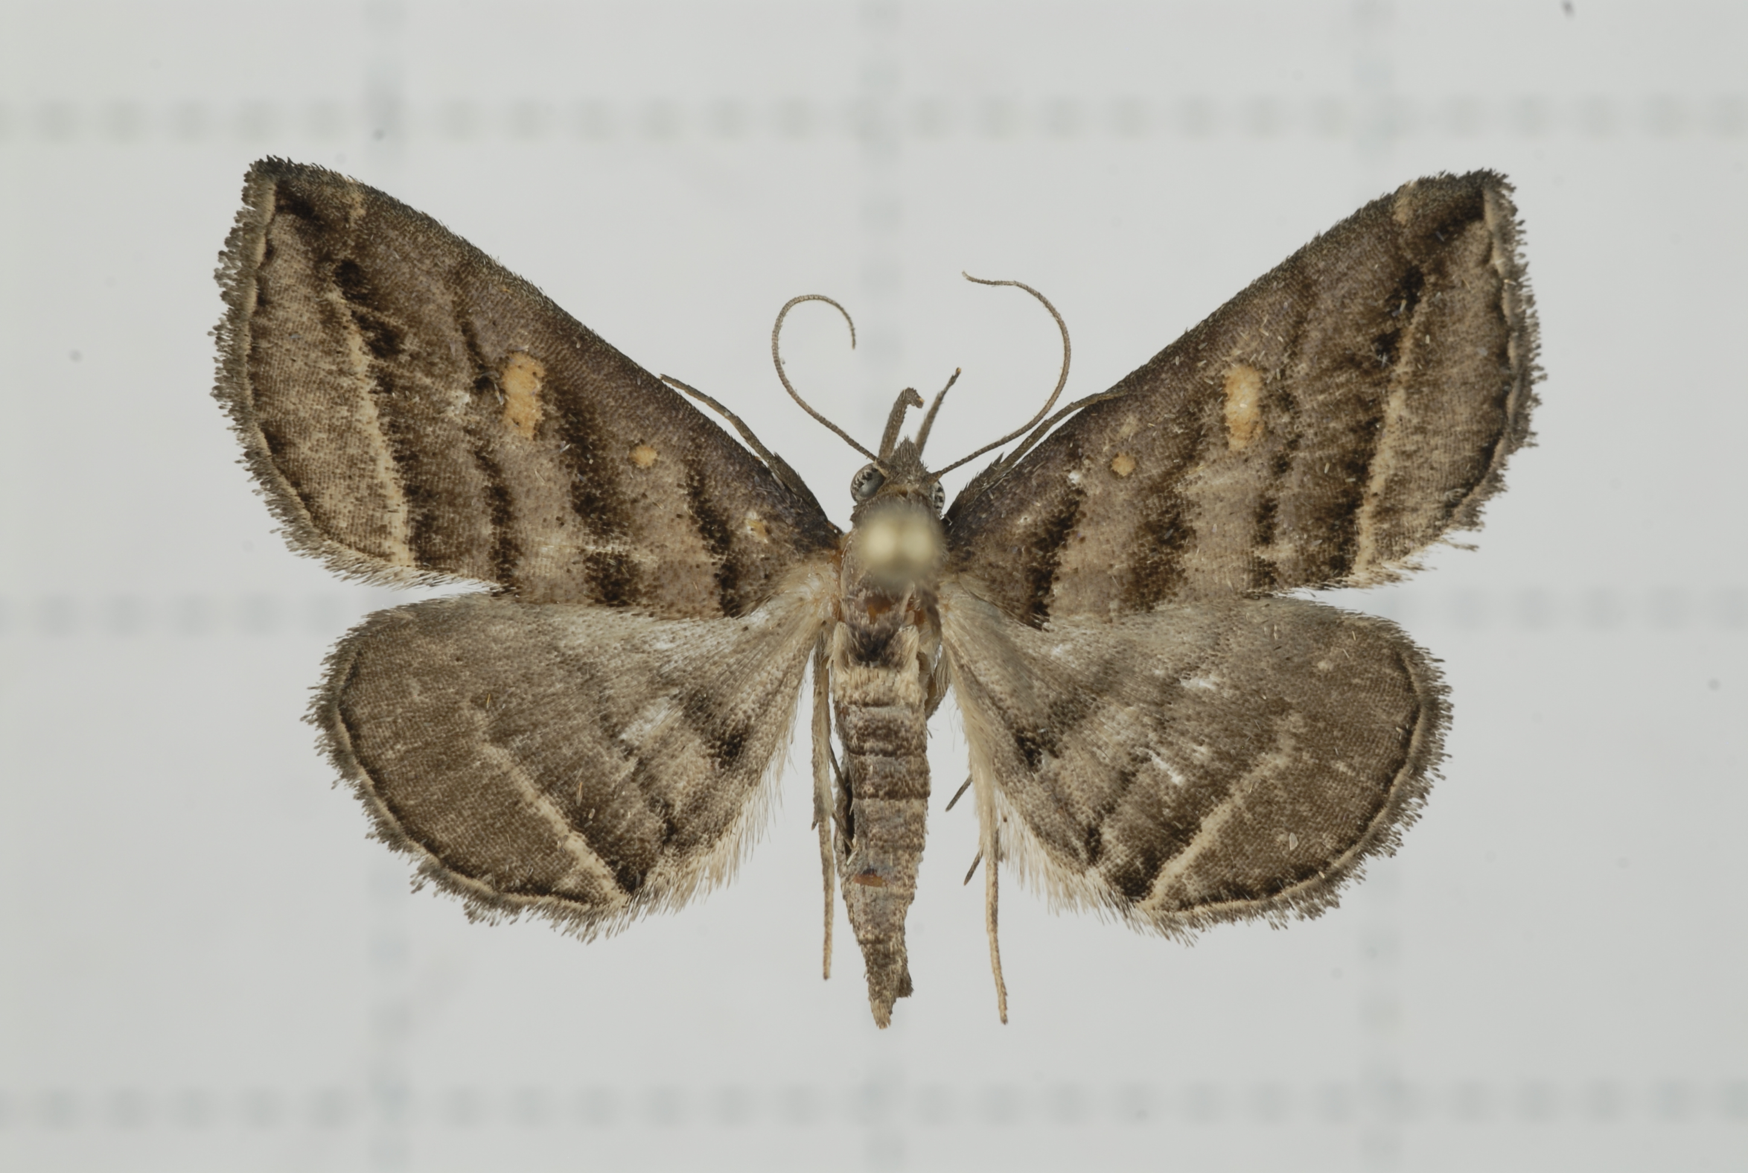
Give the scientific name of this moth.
Paracolax pryeri
